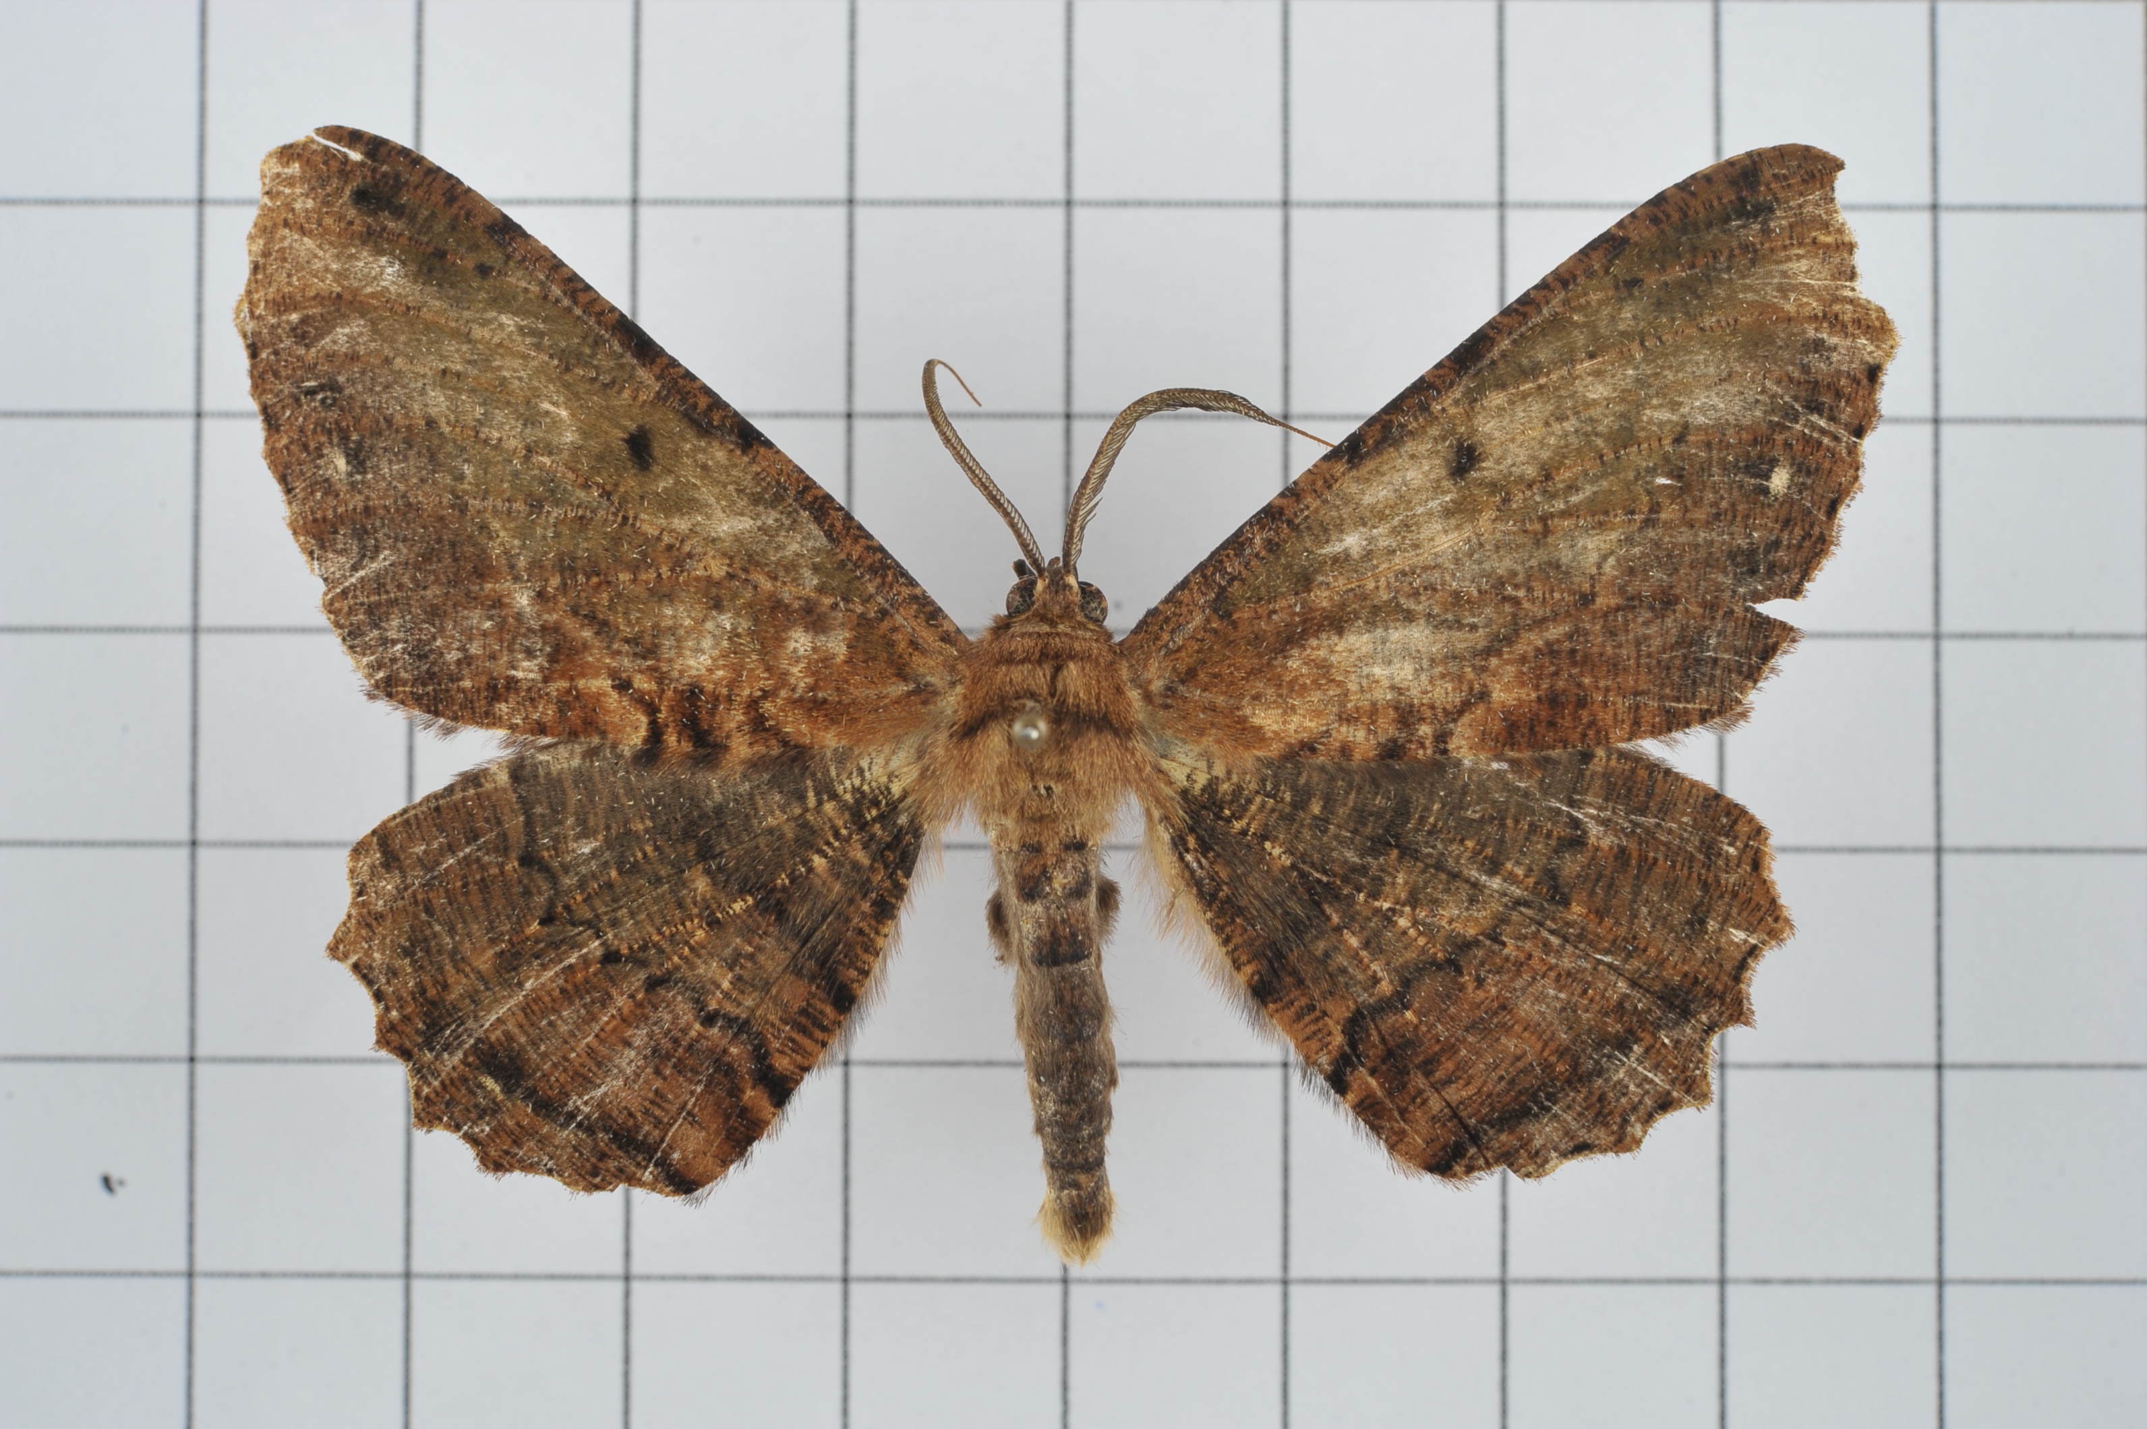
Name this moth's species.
Chorodna creataria
